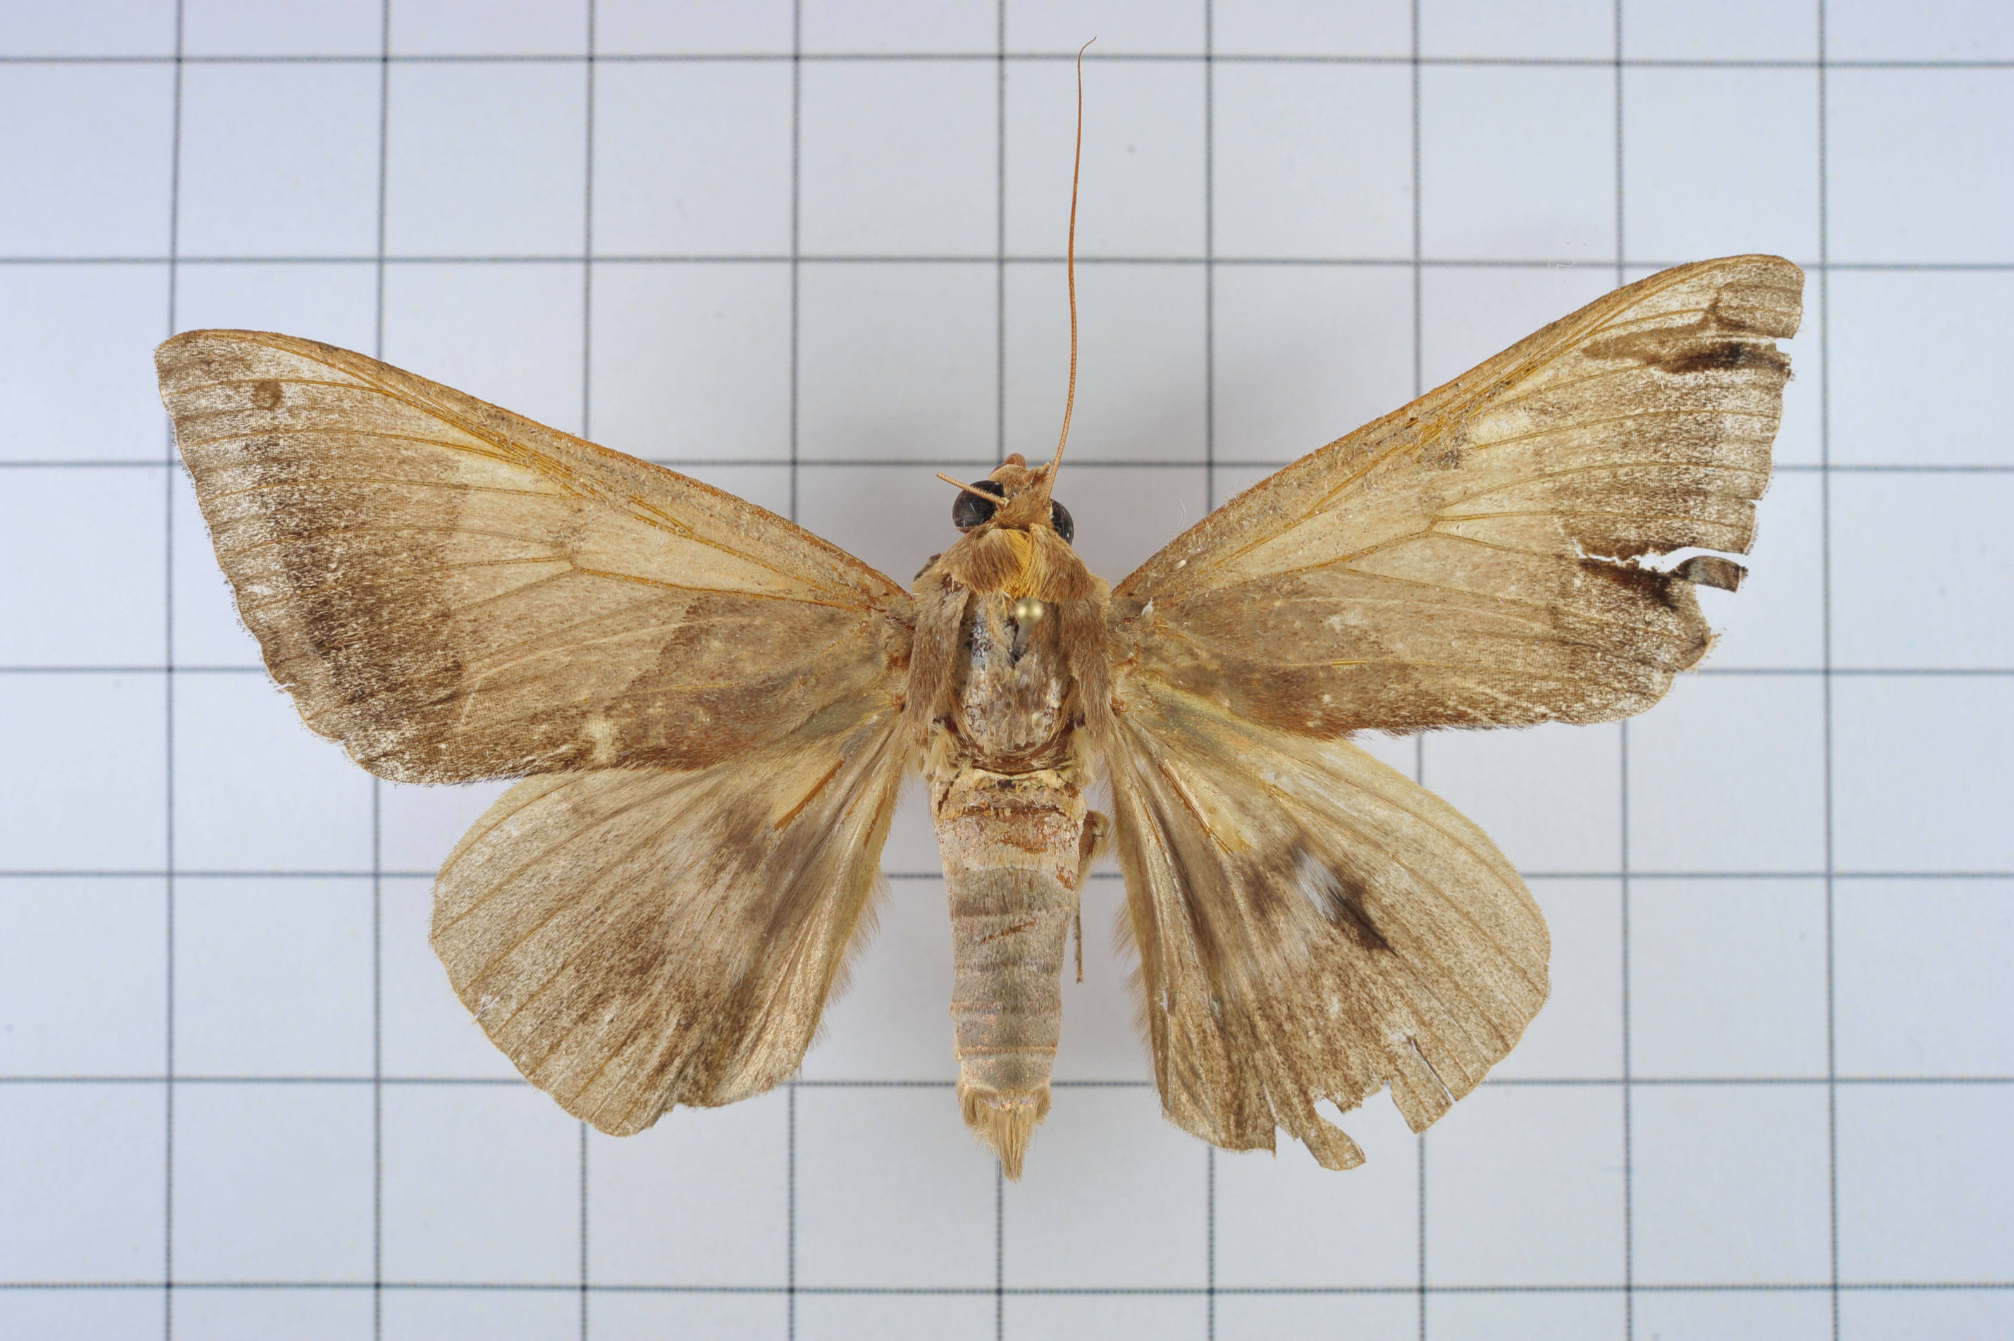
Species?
Artena dotata
